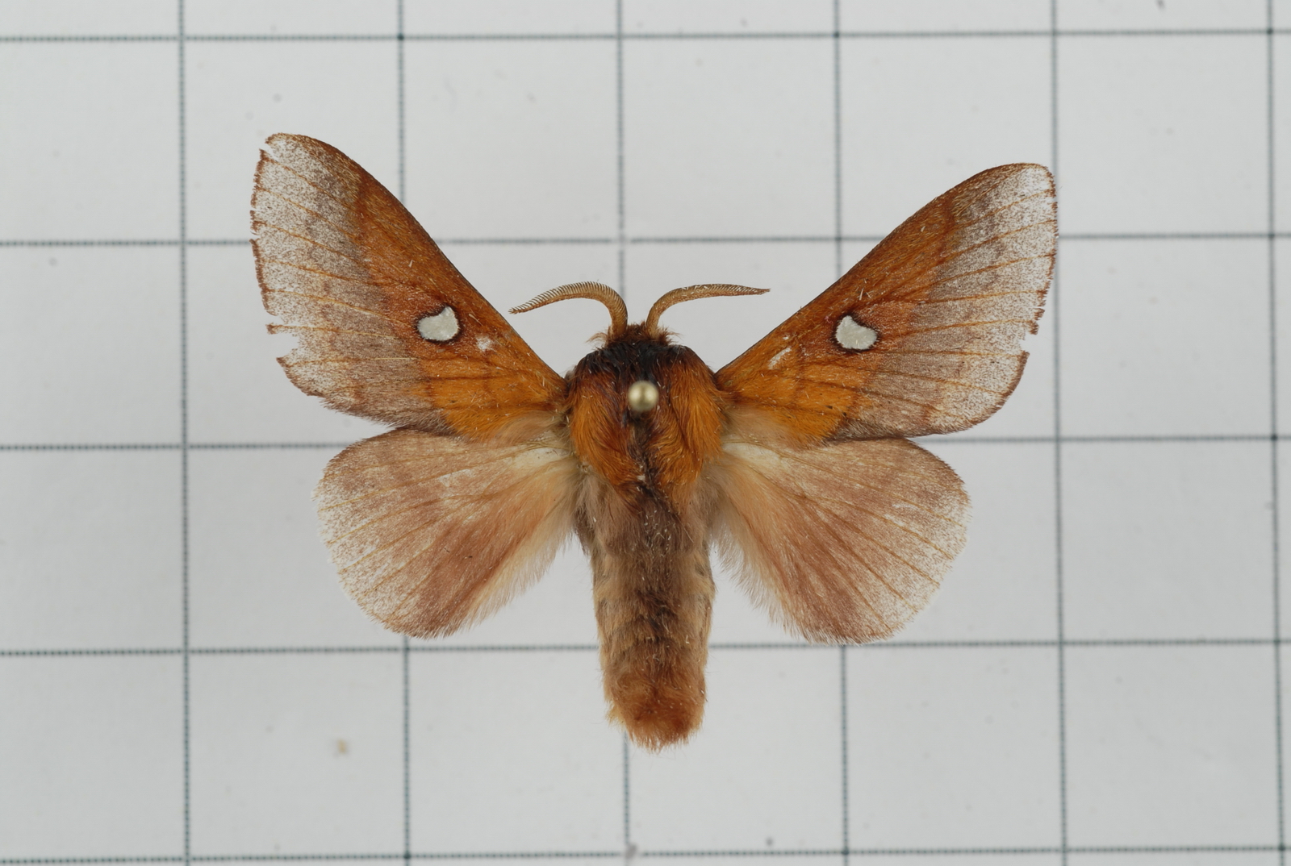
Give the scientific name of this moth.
Somadasys catacoides
